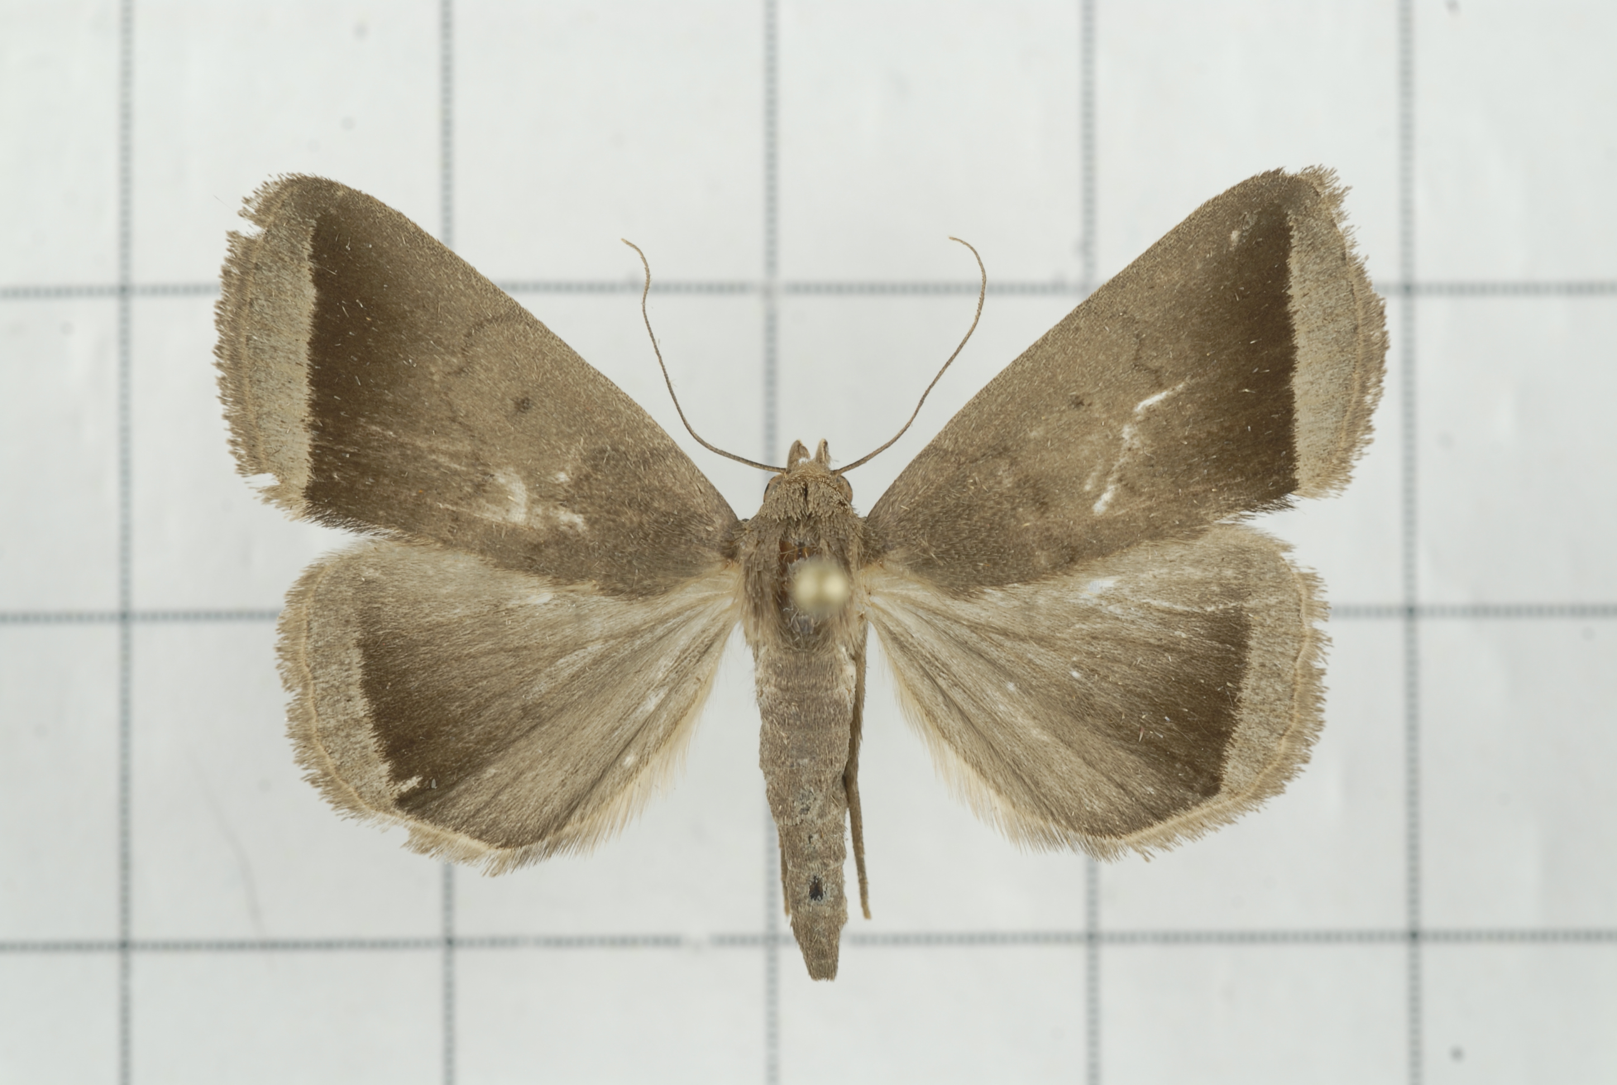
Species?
Simplicia bimarginata
